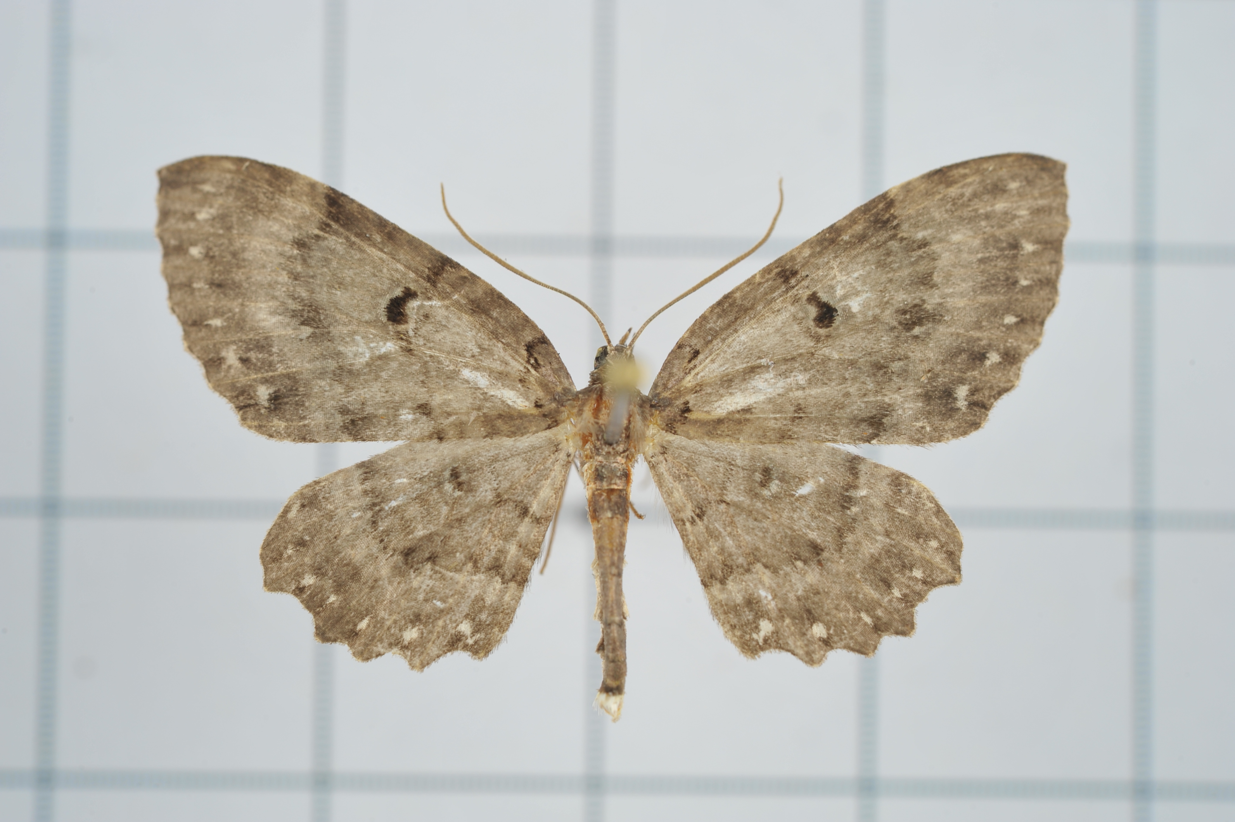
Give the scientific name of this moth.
Collix stellata
